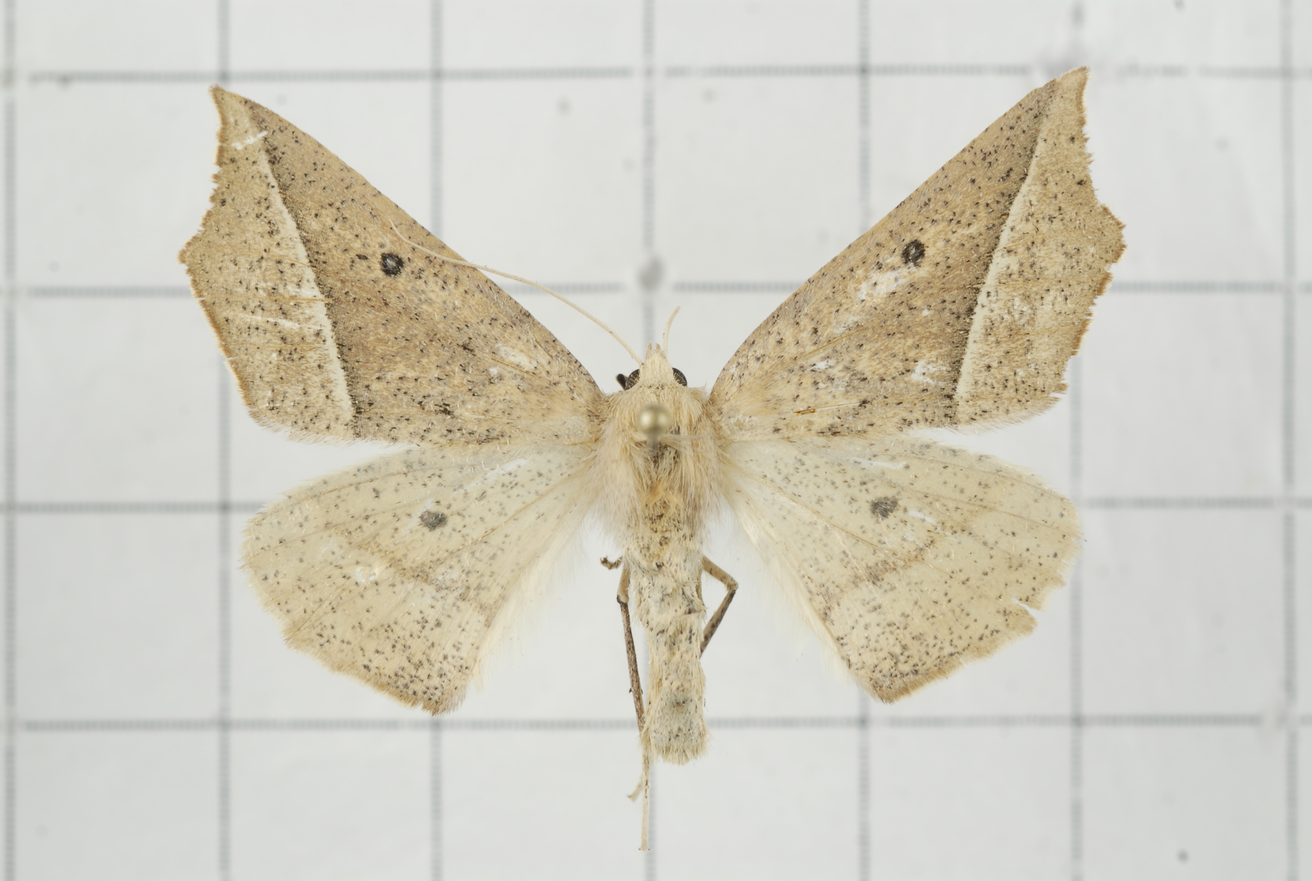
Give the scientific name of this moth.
Odontopera albiguttulata
